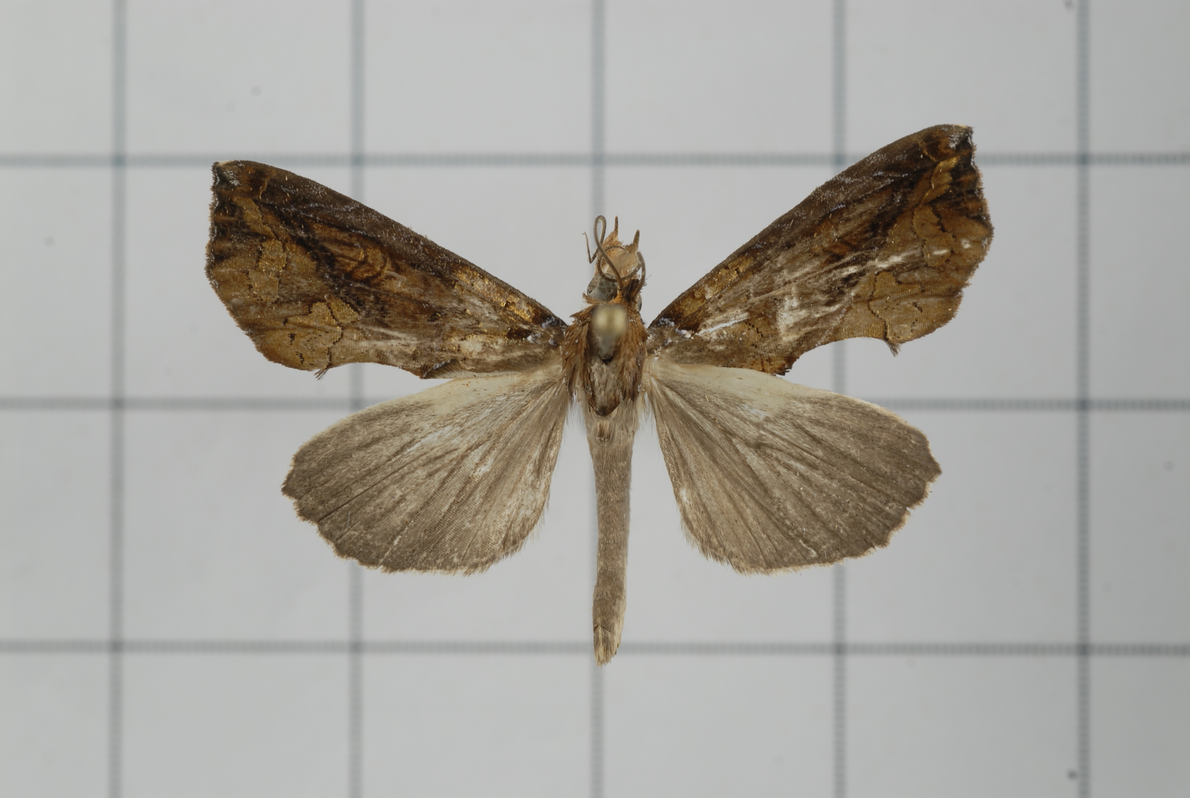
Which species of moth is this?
Plusiodonta coelonota
